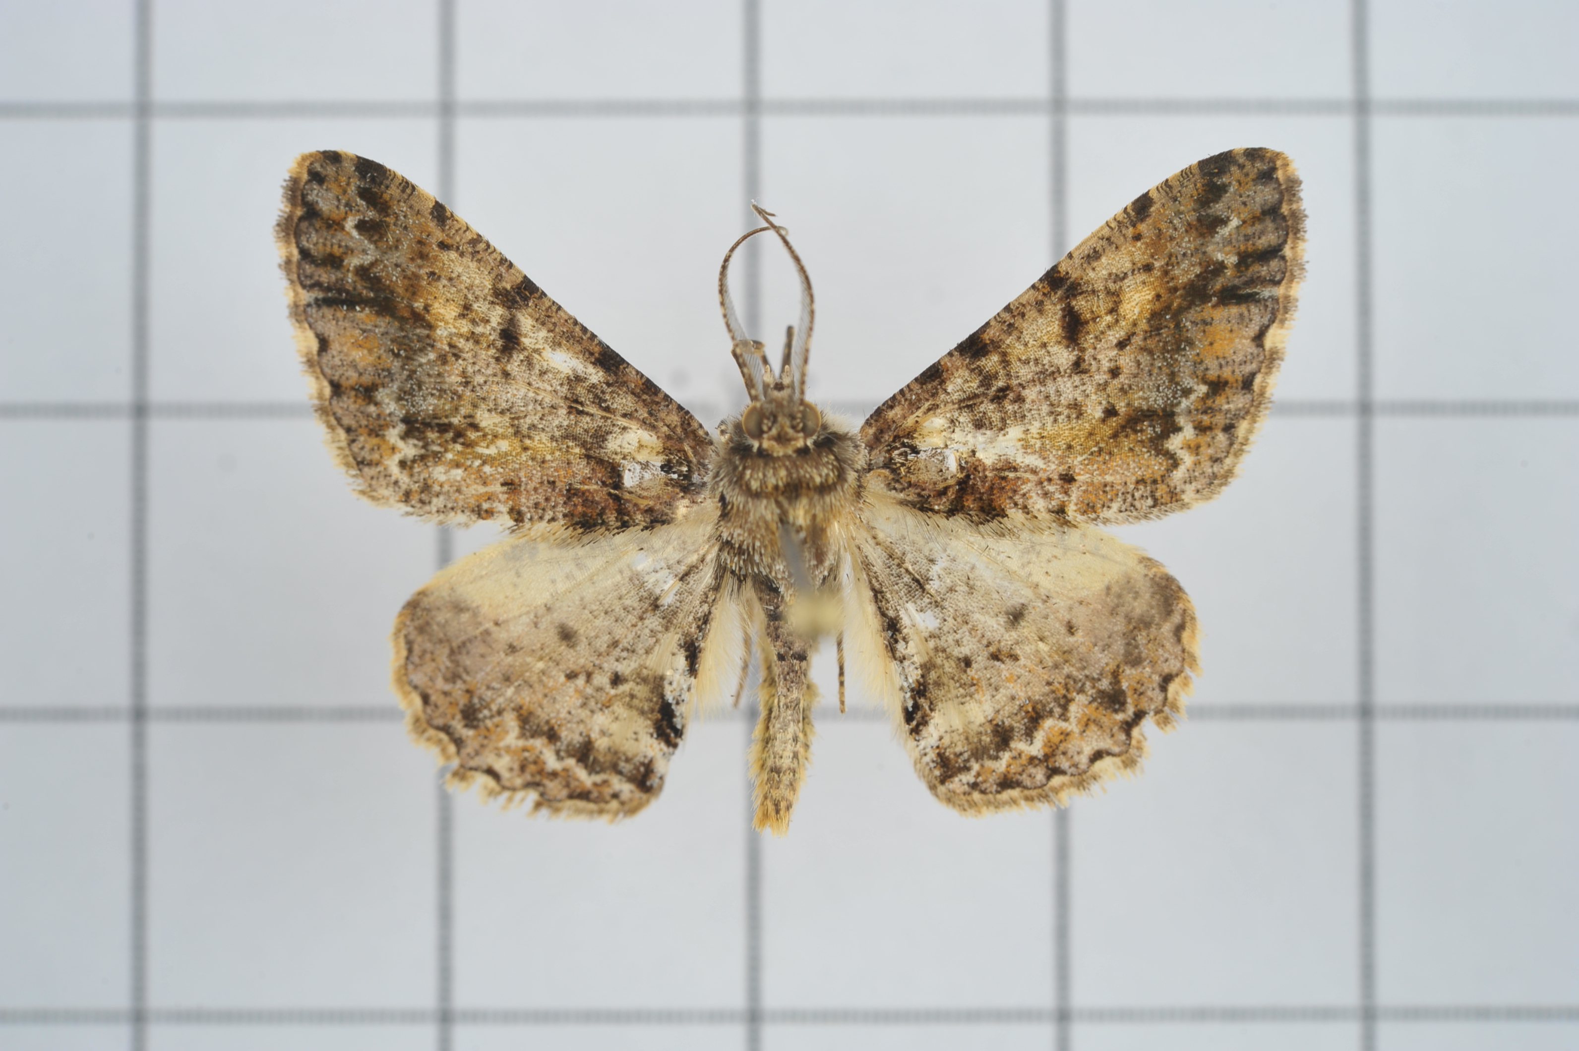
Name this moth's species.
Alcis taiwanovariegata
